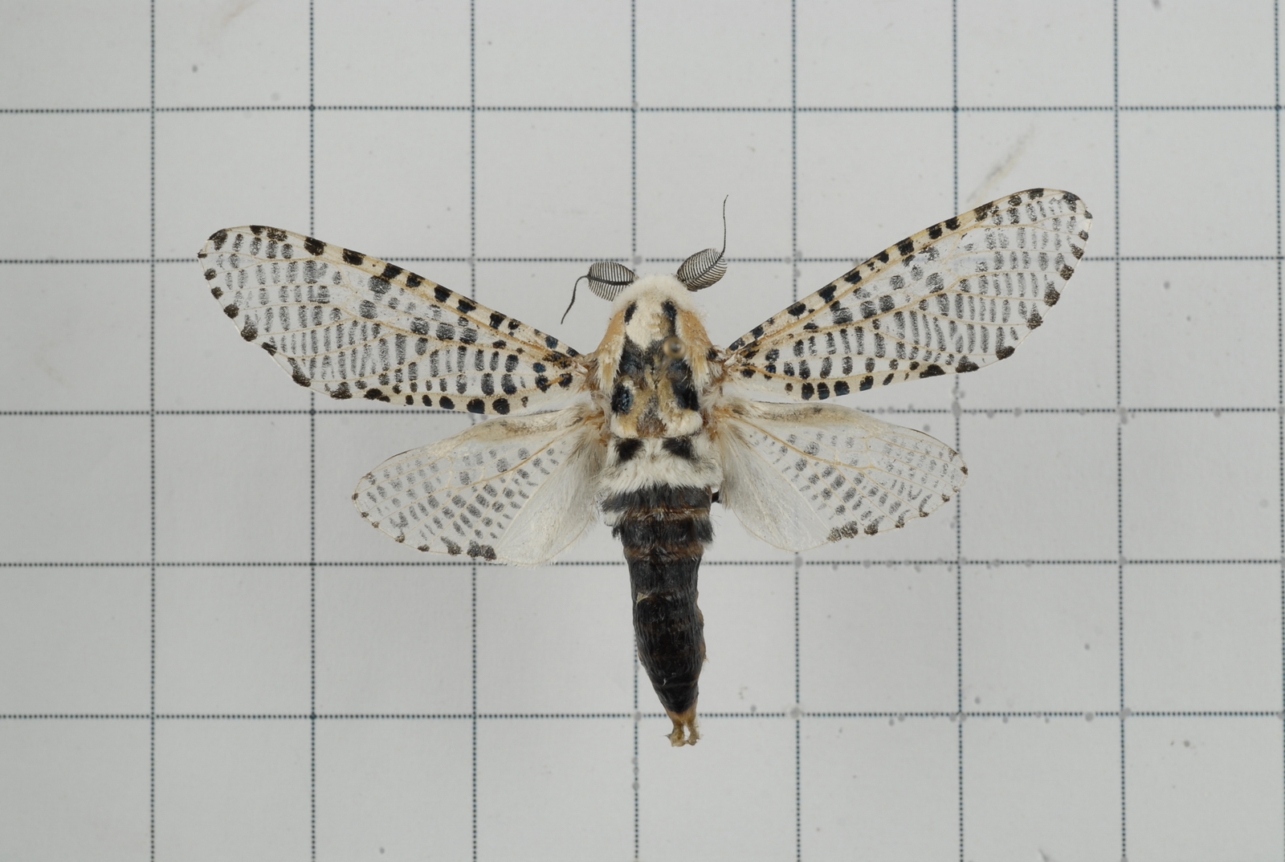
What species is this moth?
Zeuzera multistrigata multistrigata
